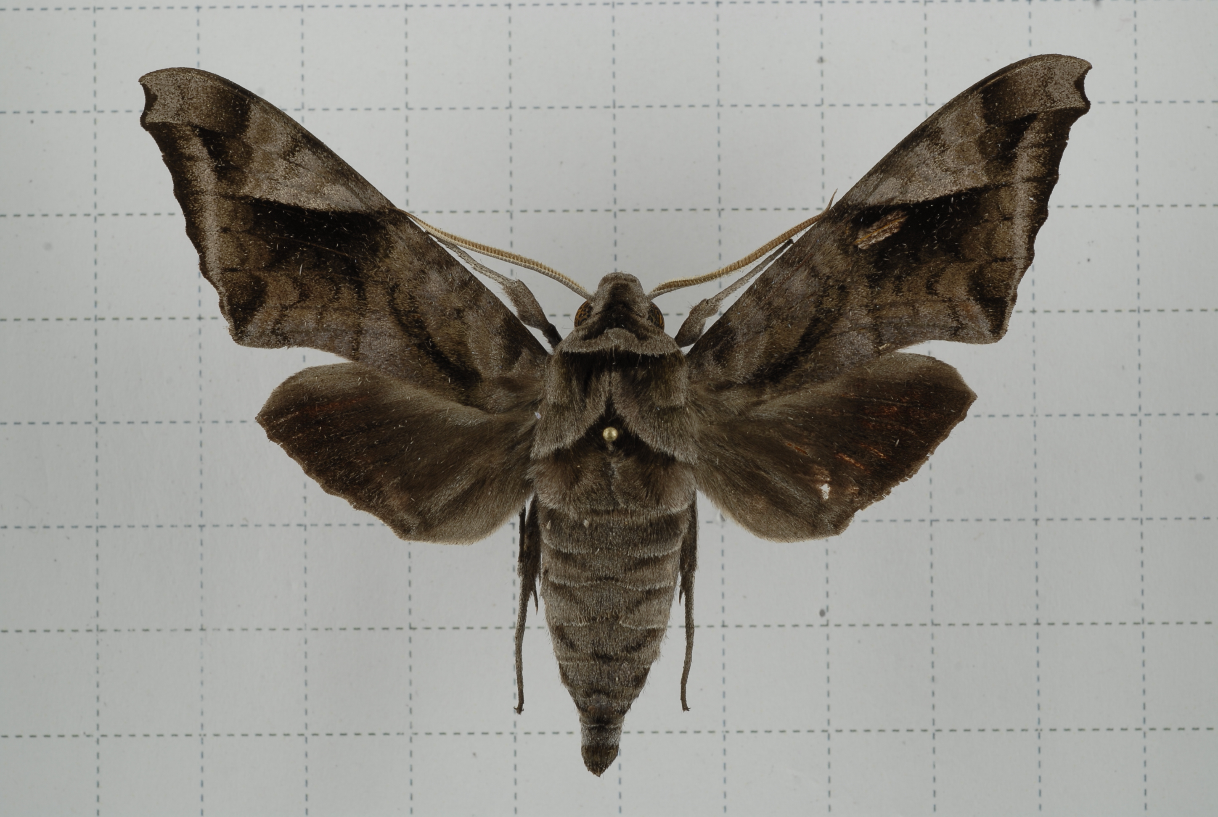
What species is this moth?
Acosmeryx naga metanaga
